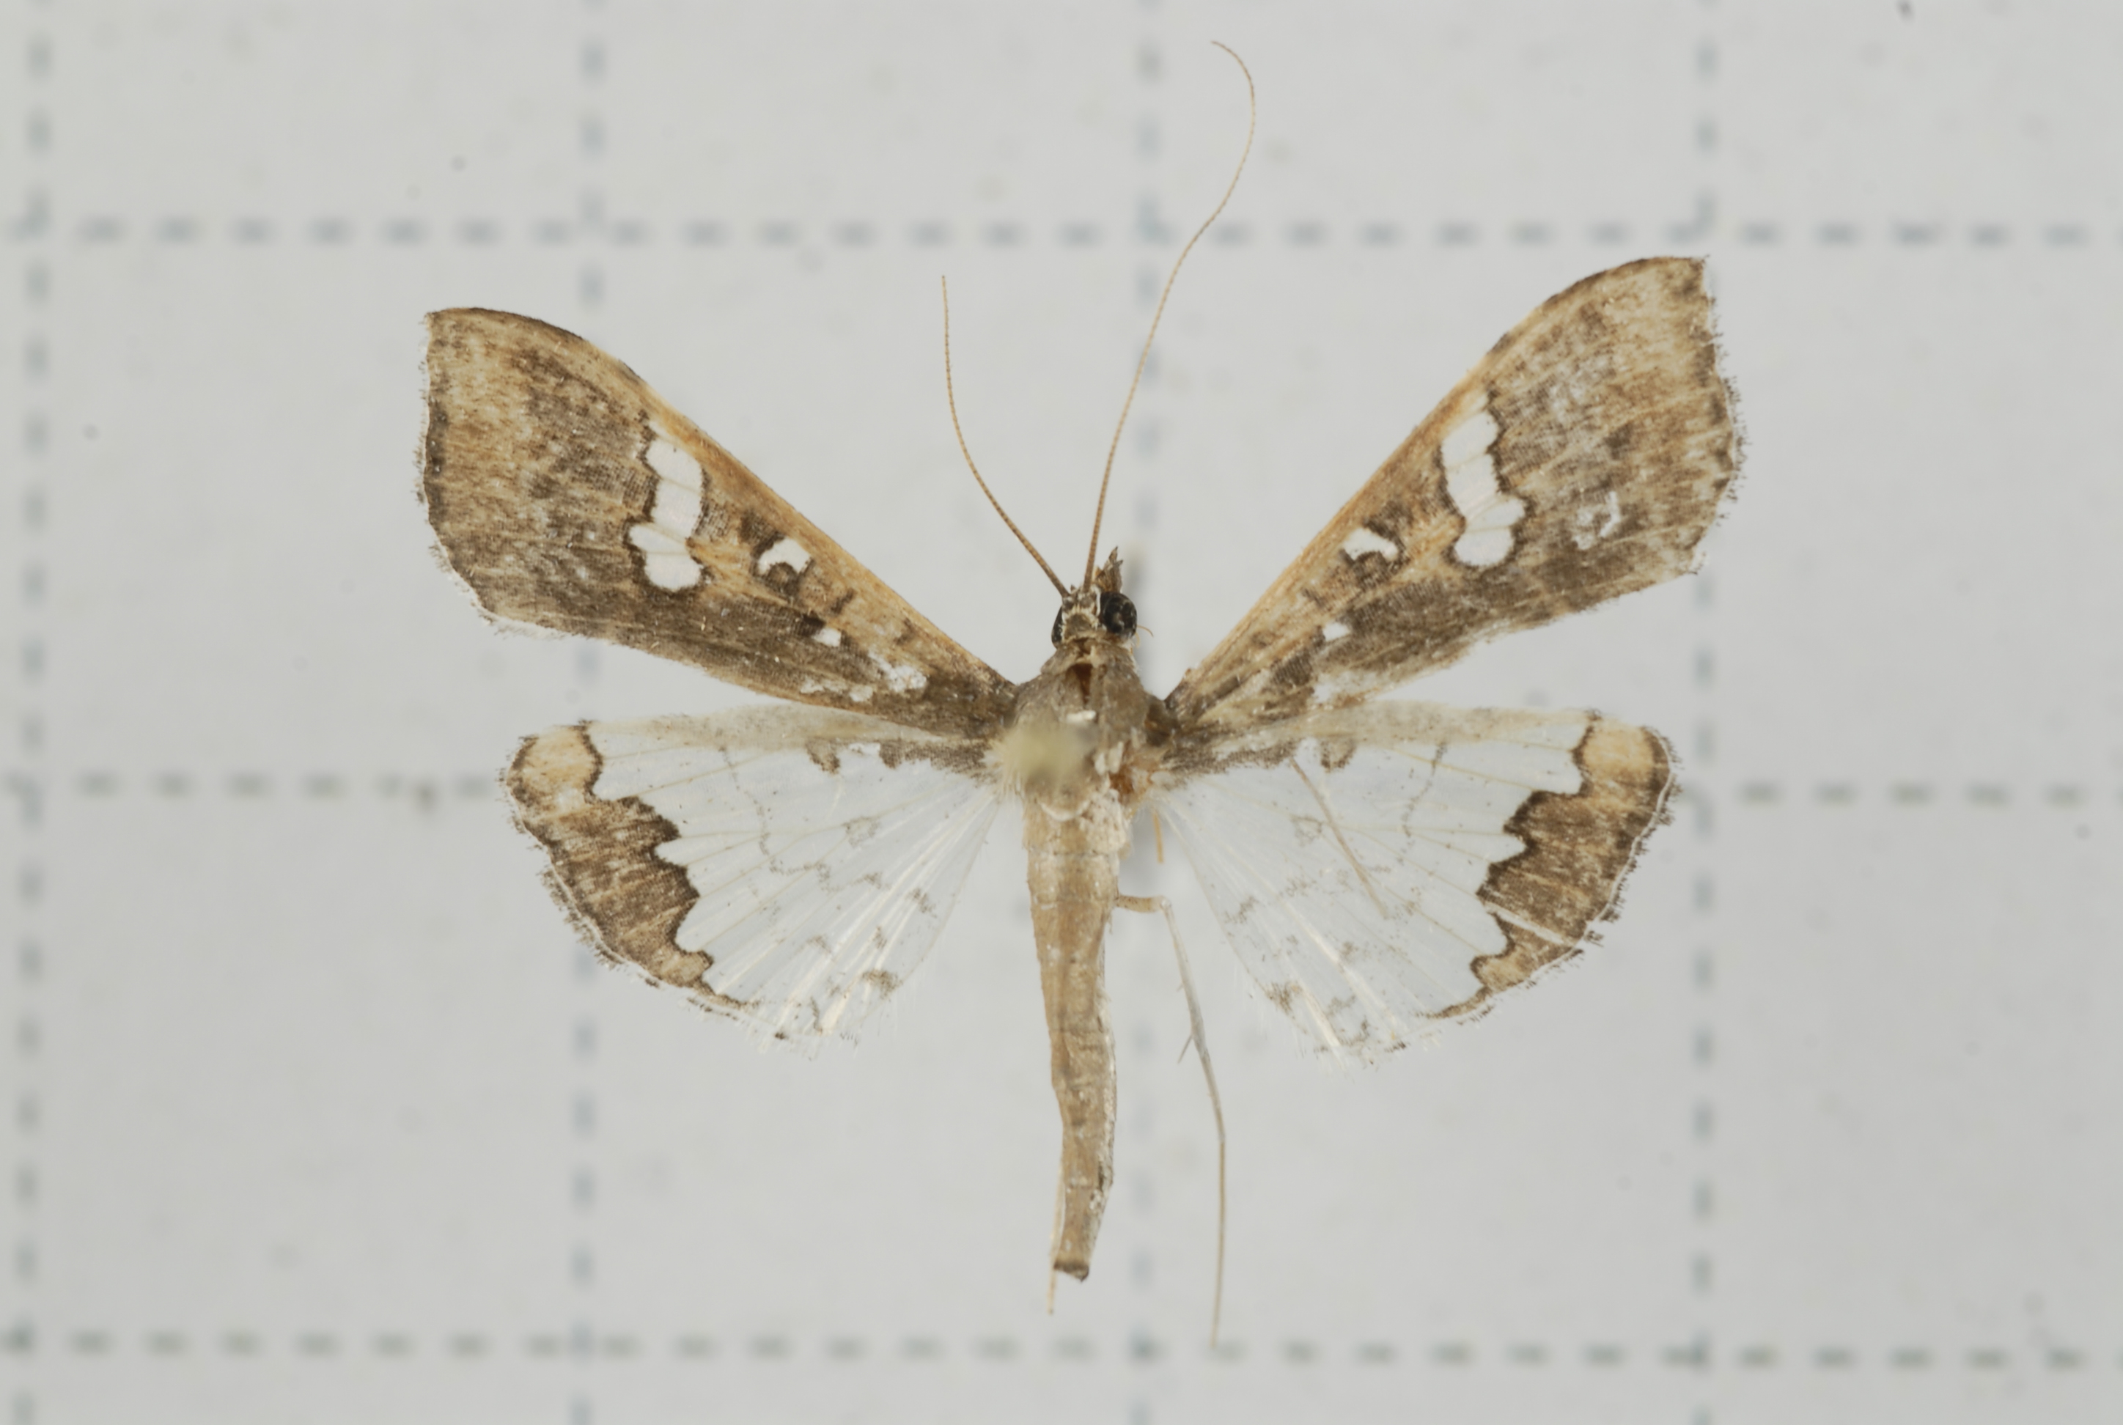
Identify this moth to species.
Maruca vitrata
